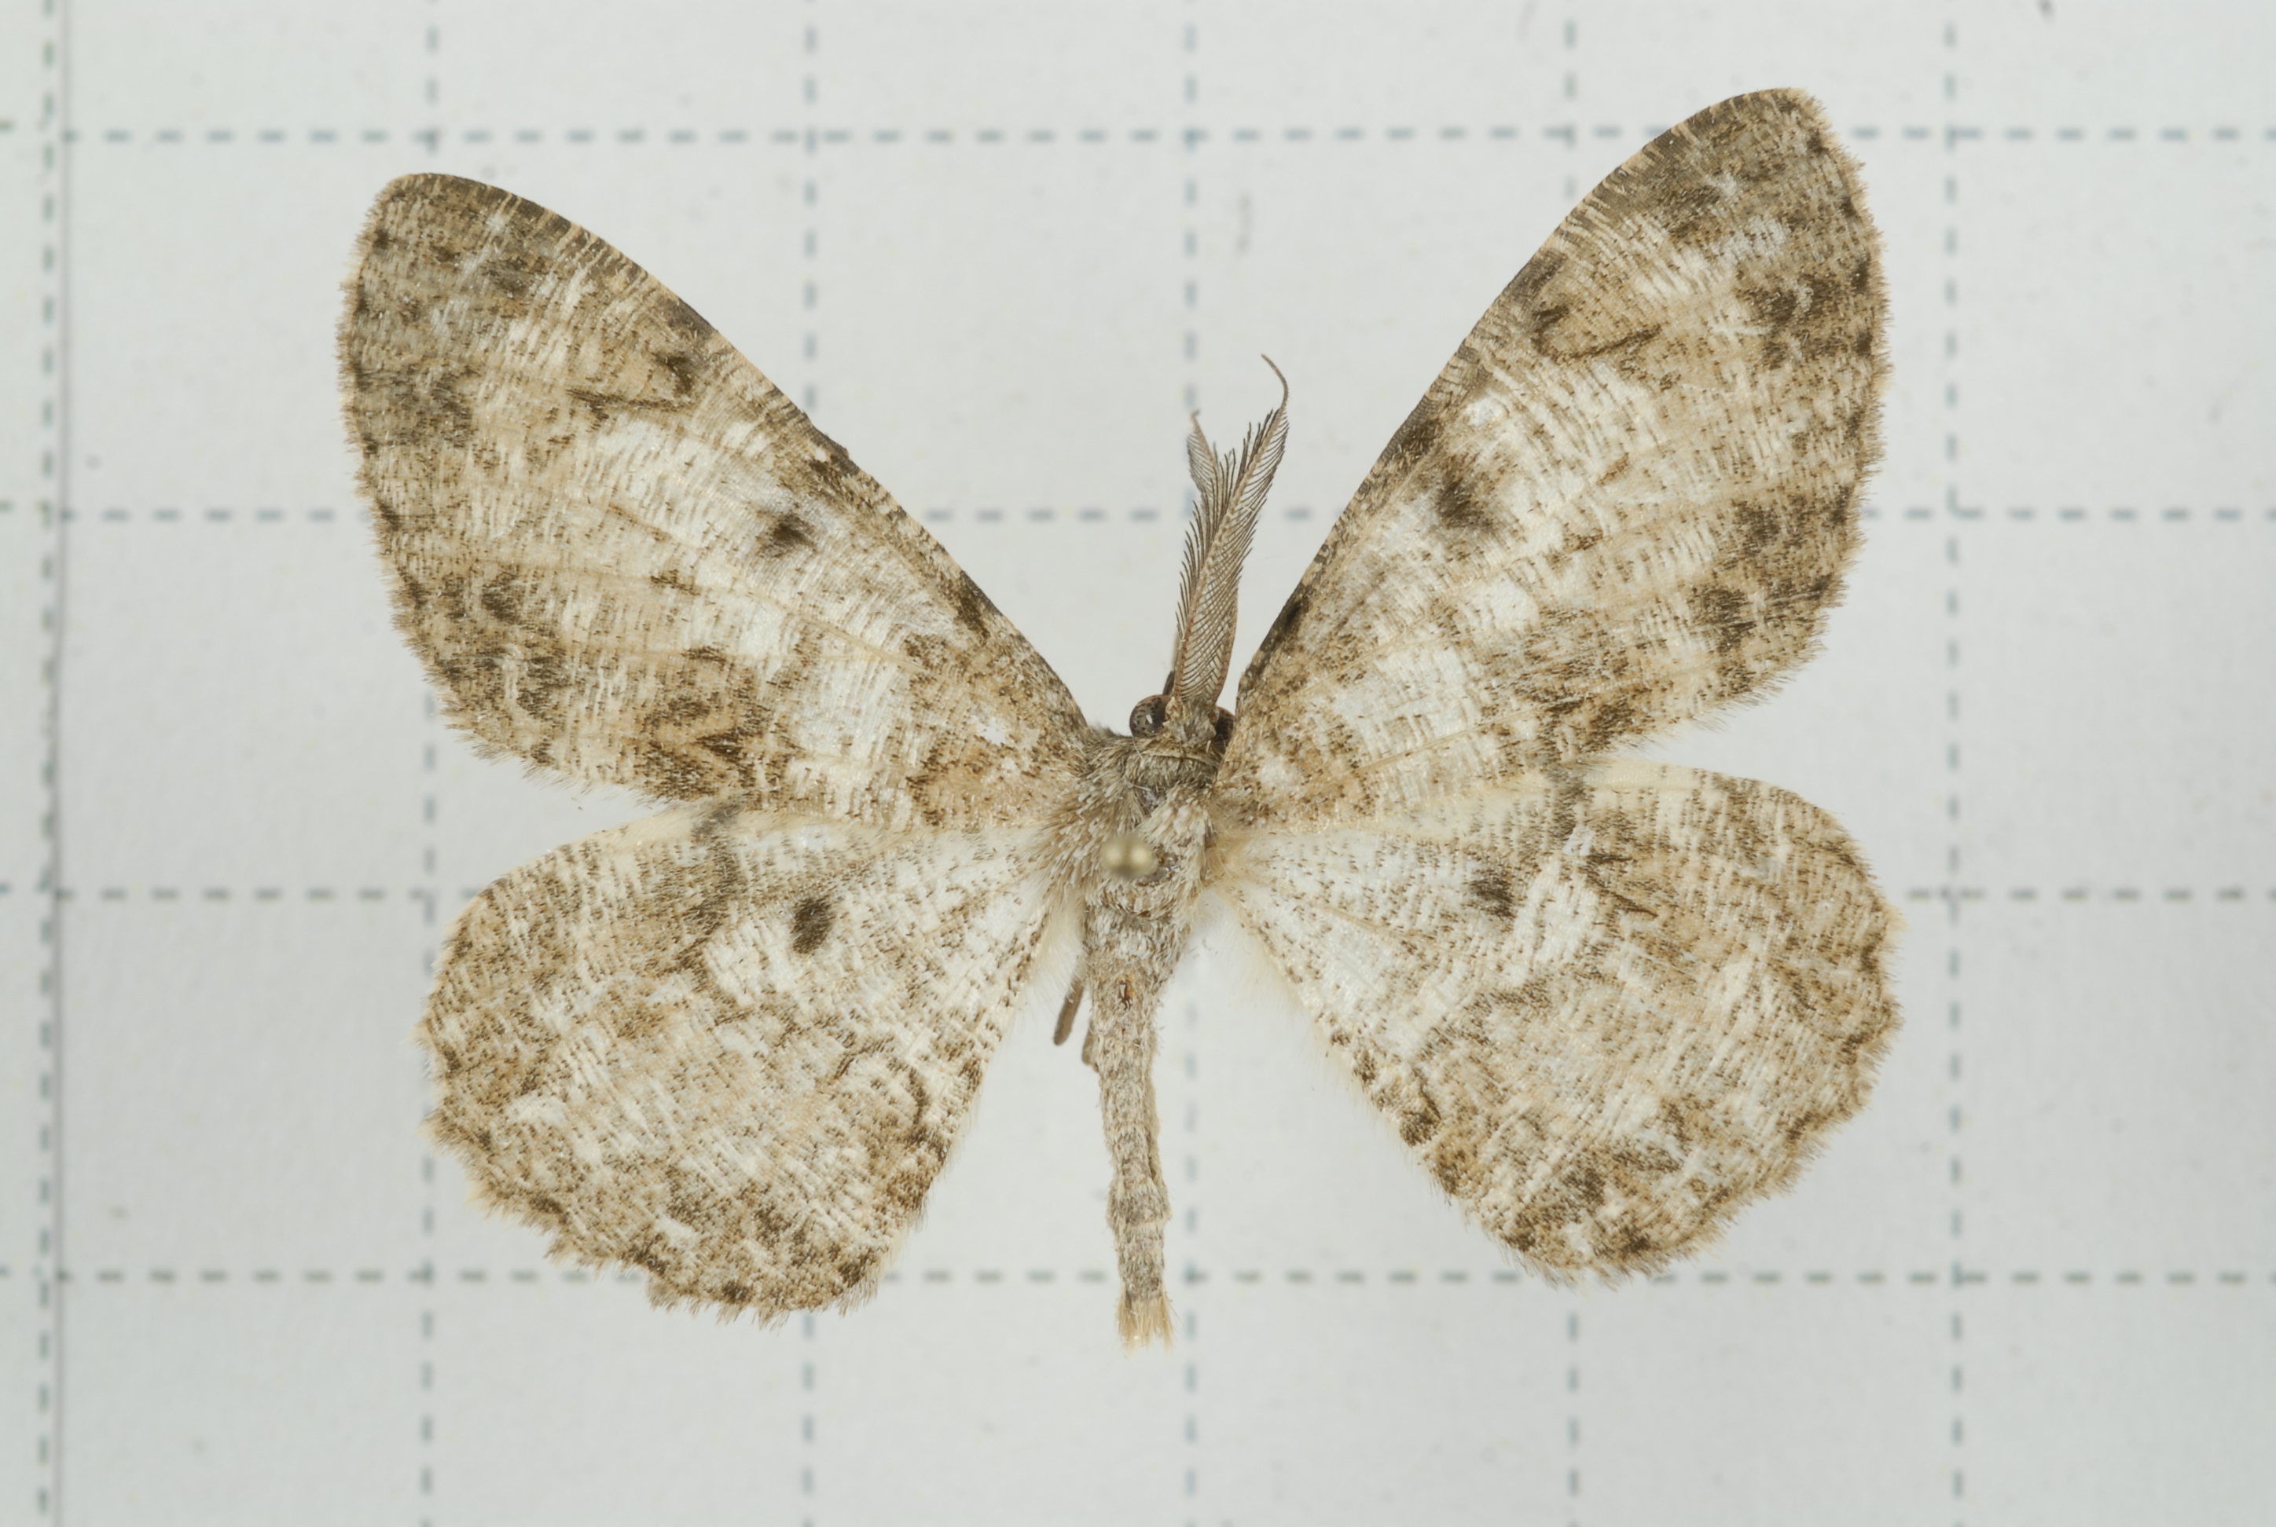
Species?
Hypomecis percnioides
